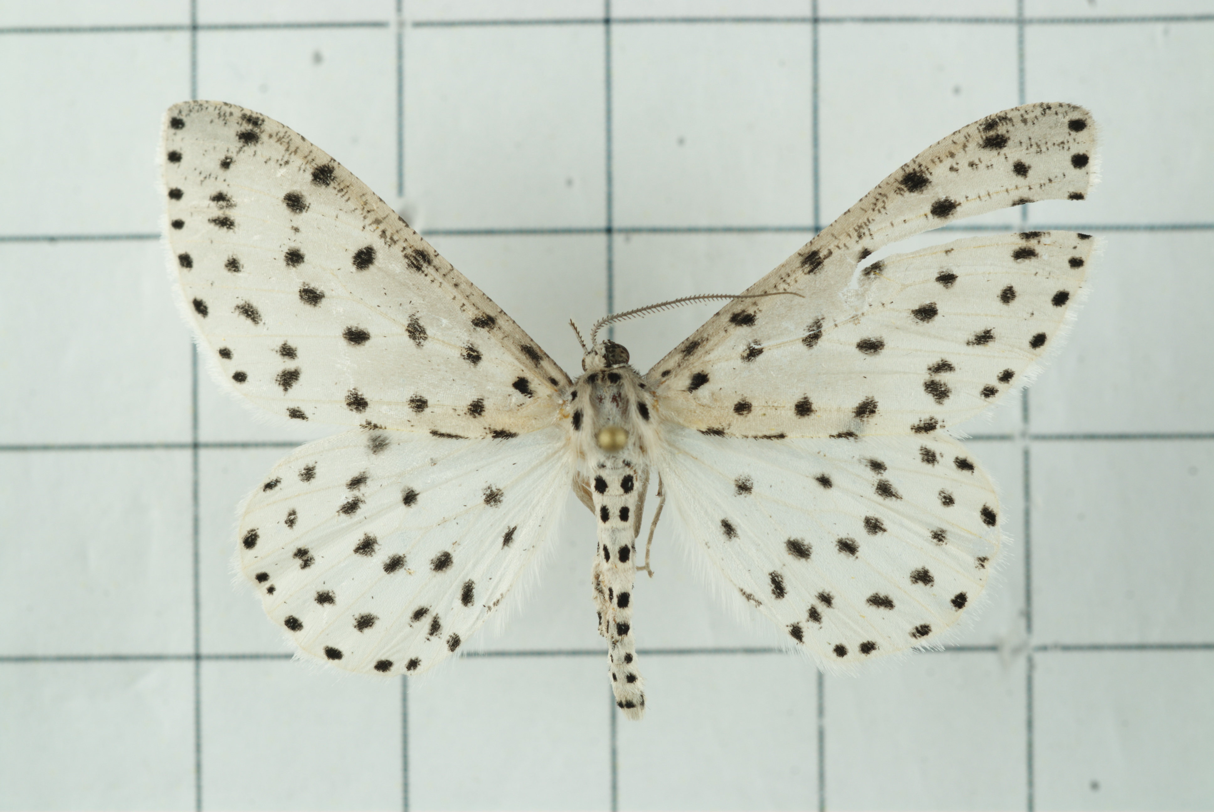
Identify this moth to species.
Xenoplia trivialis
